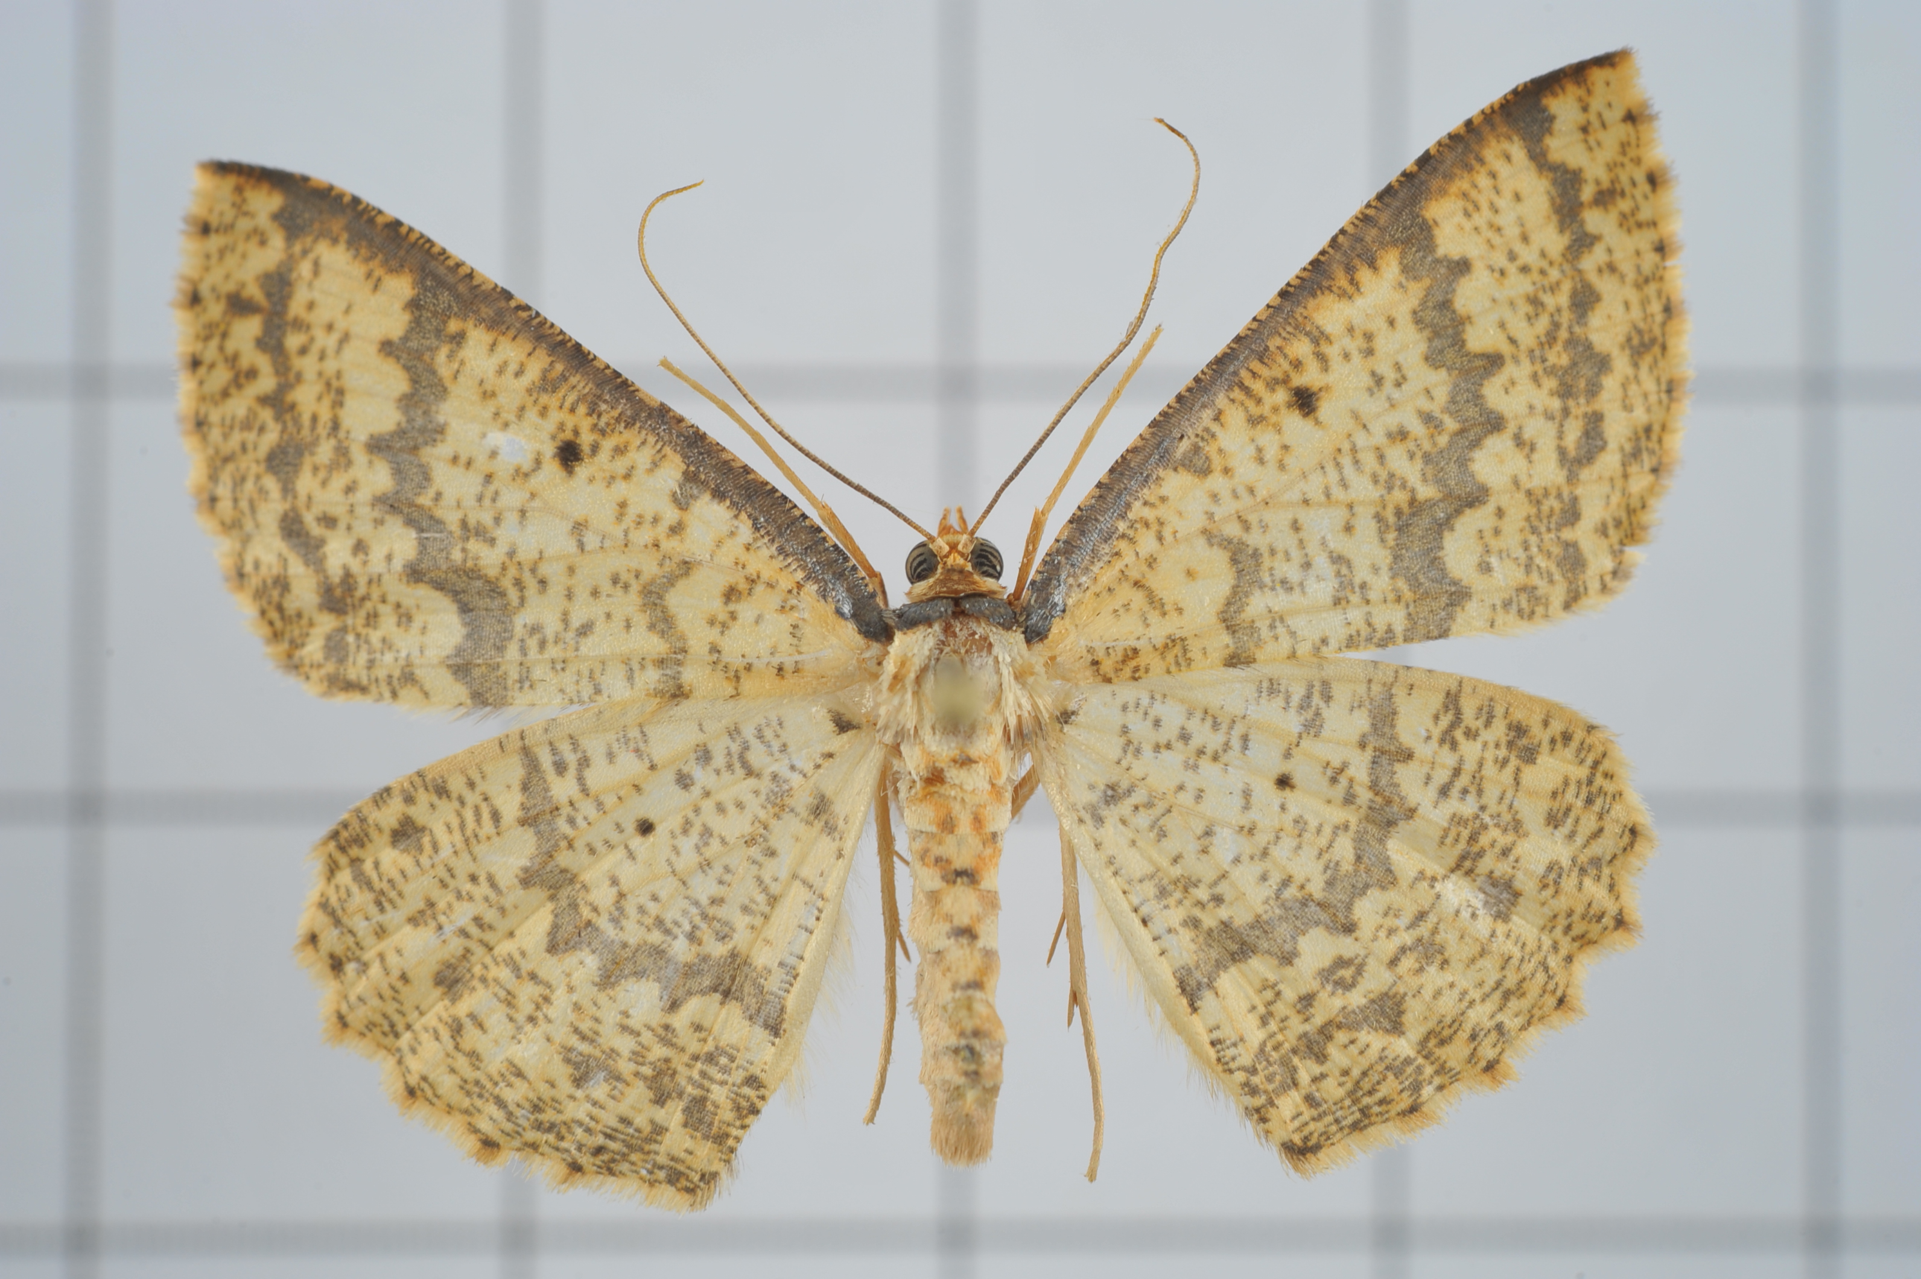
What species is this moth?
Synegia esther
